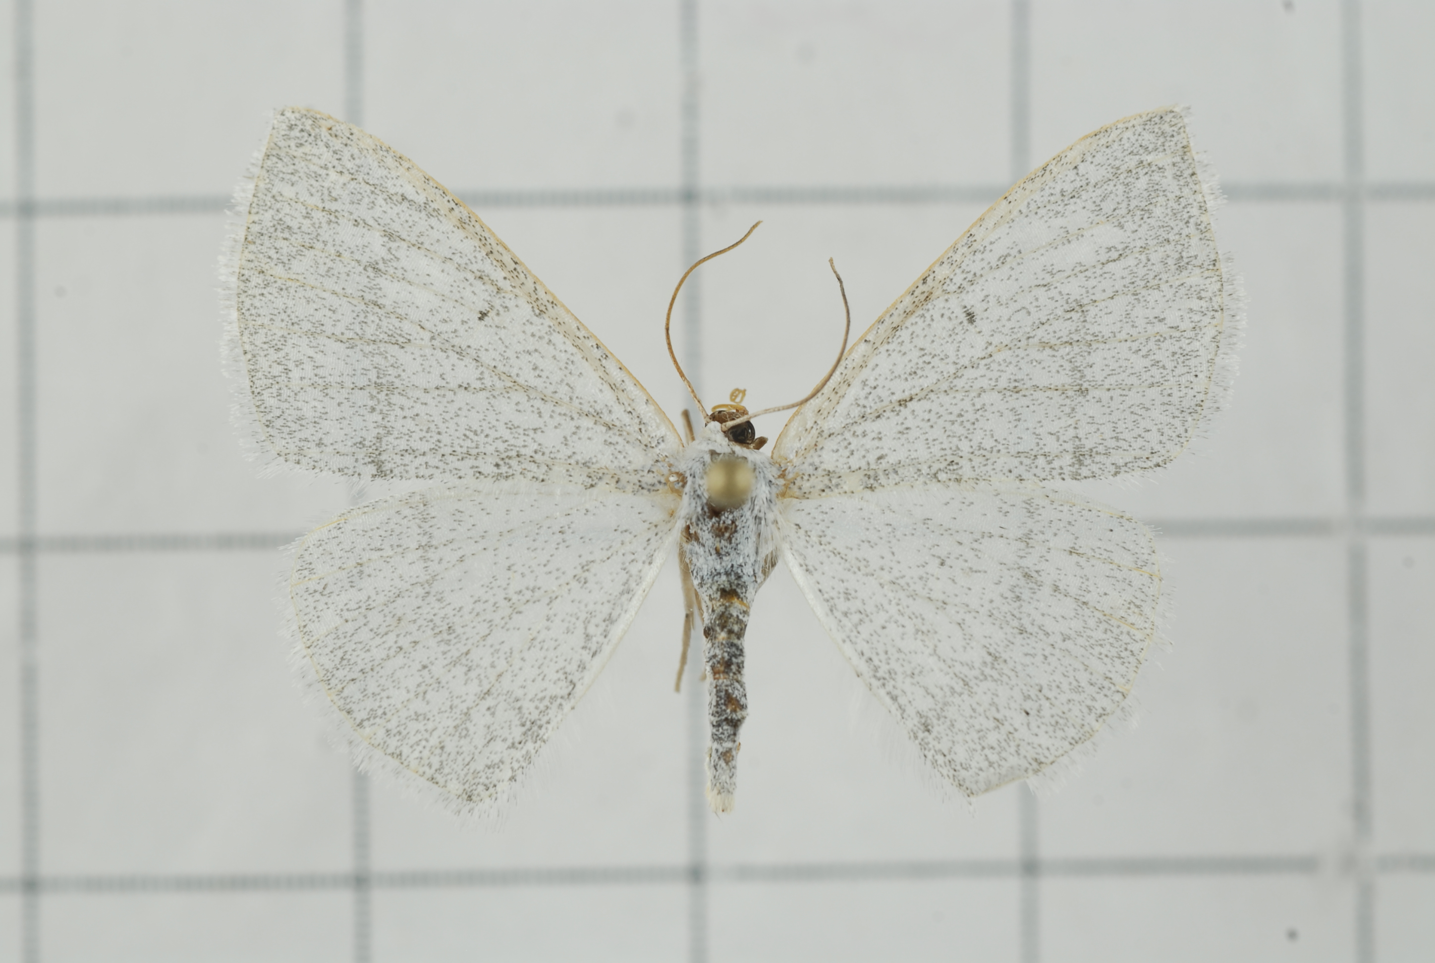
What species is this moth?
Lomographa margarita
